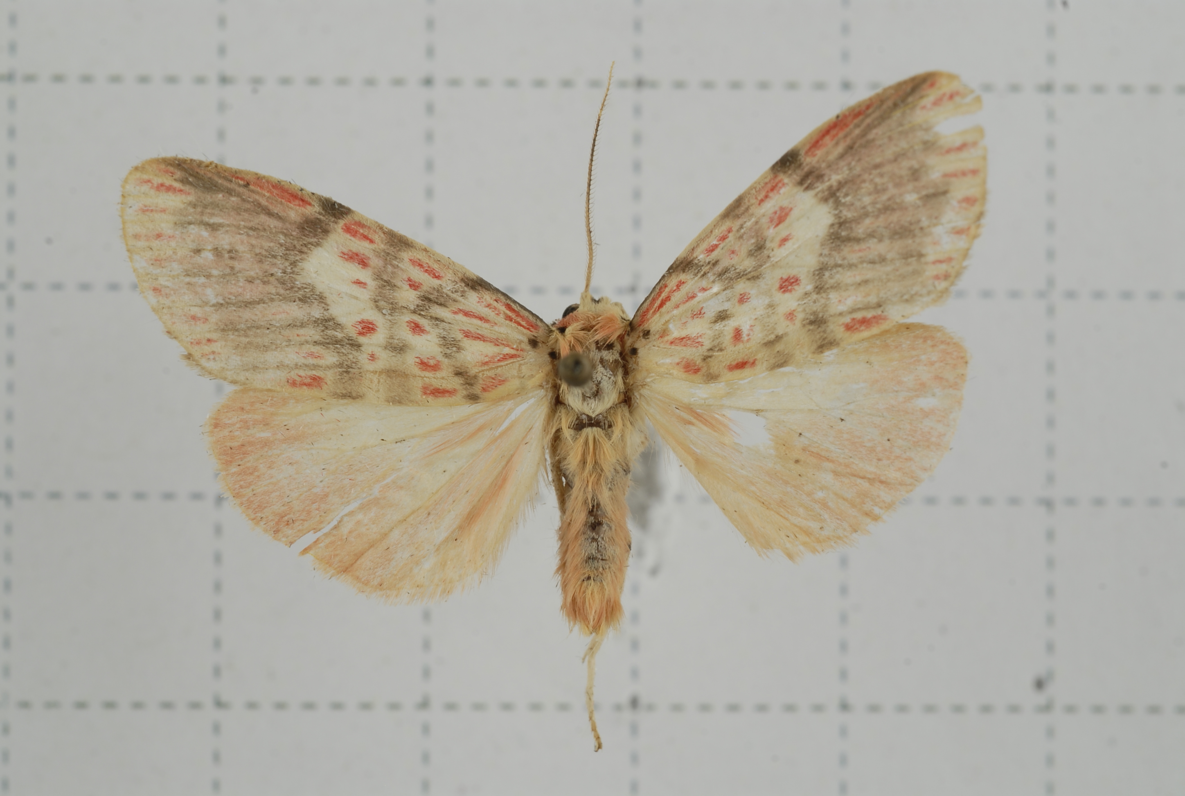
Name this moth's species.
Barsine fuscozonata
